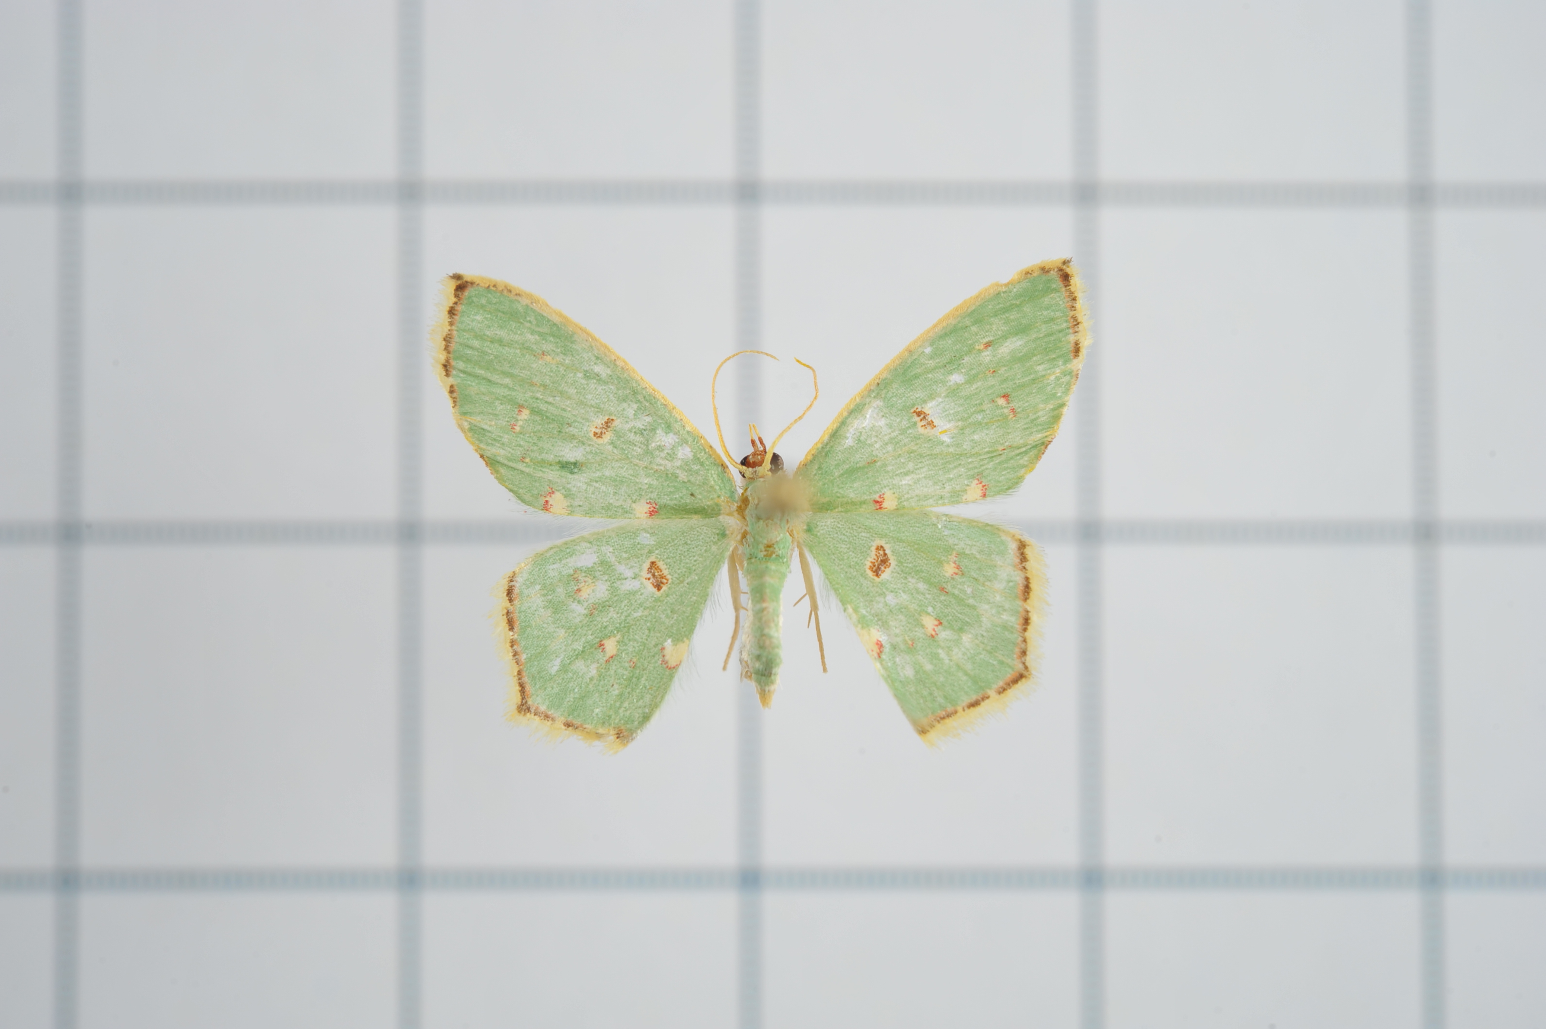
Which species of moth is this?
Comostola enodata
